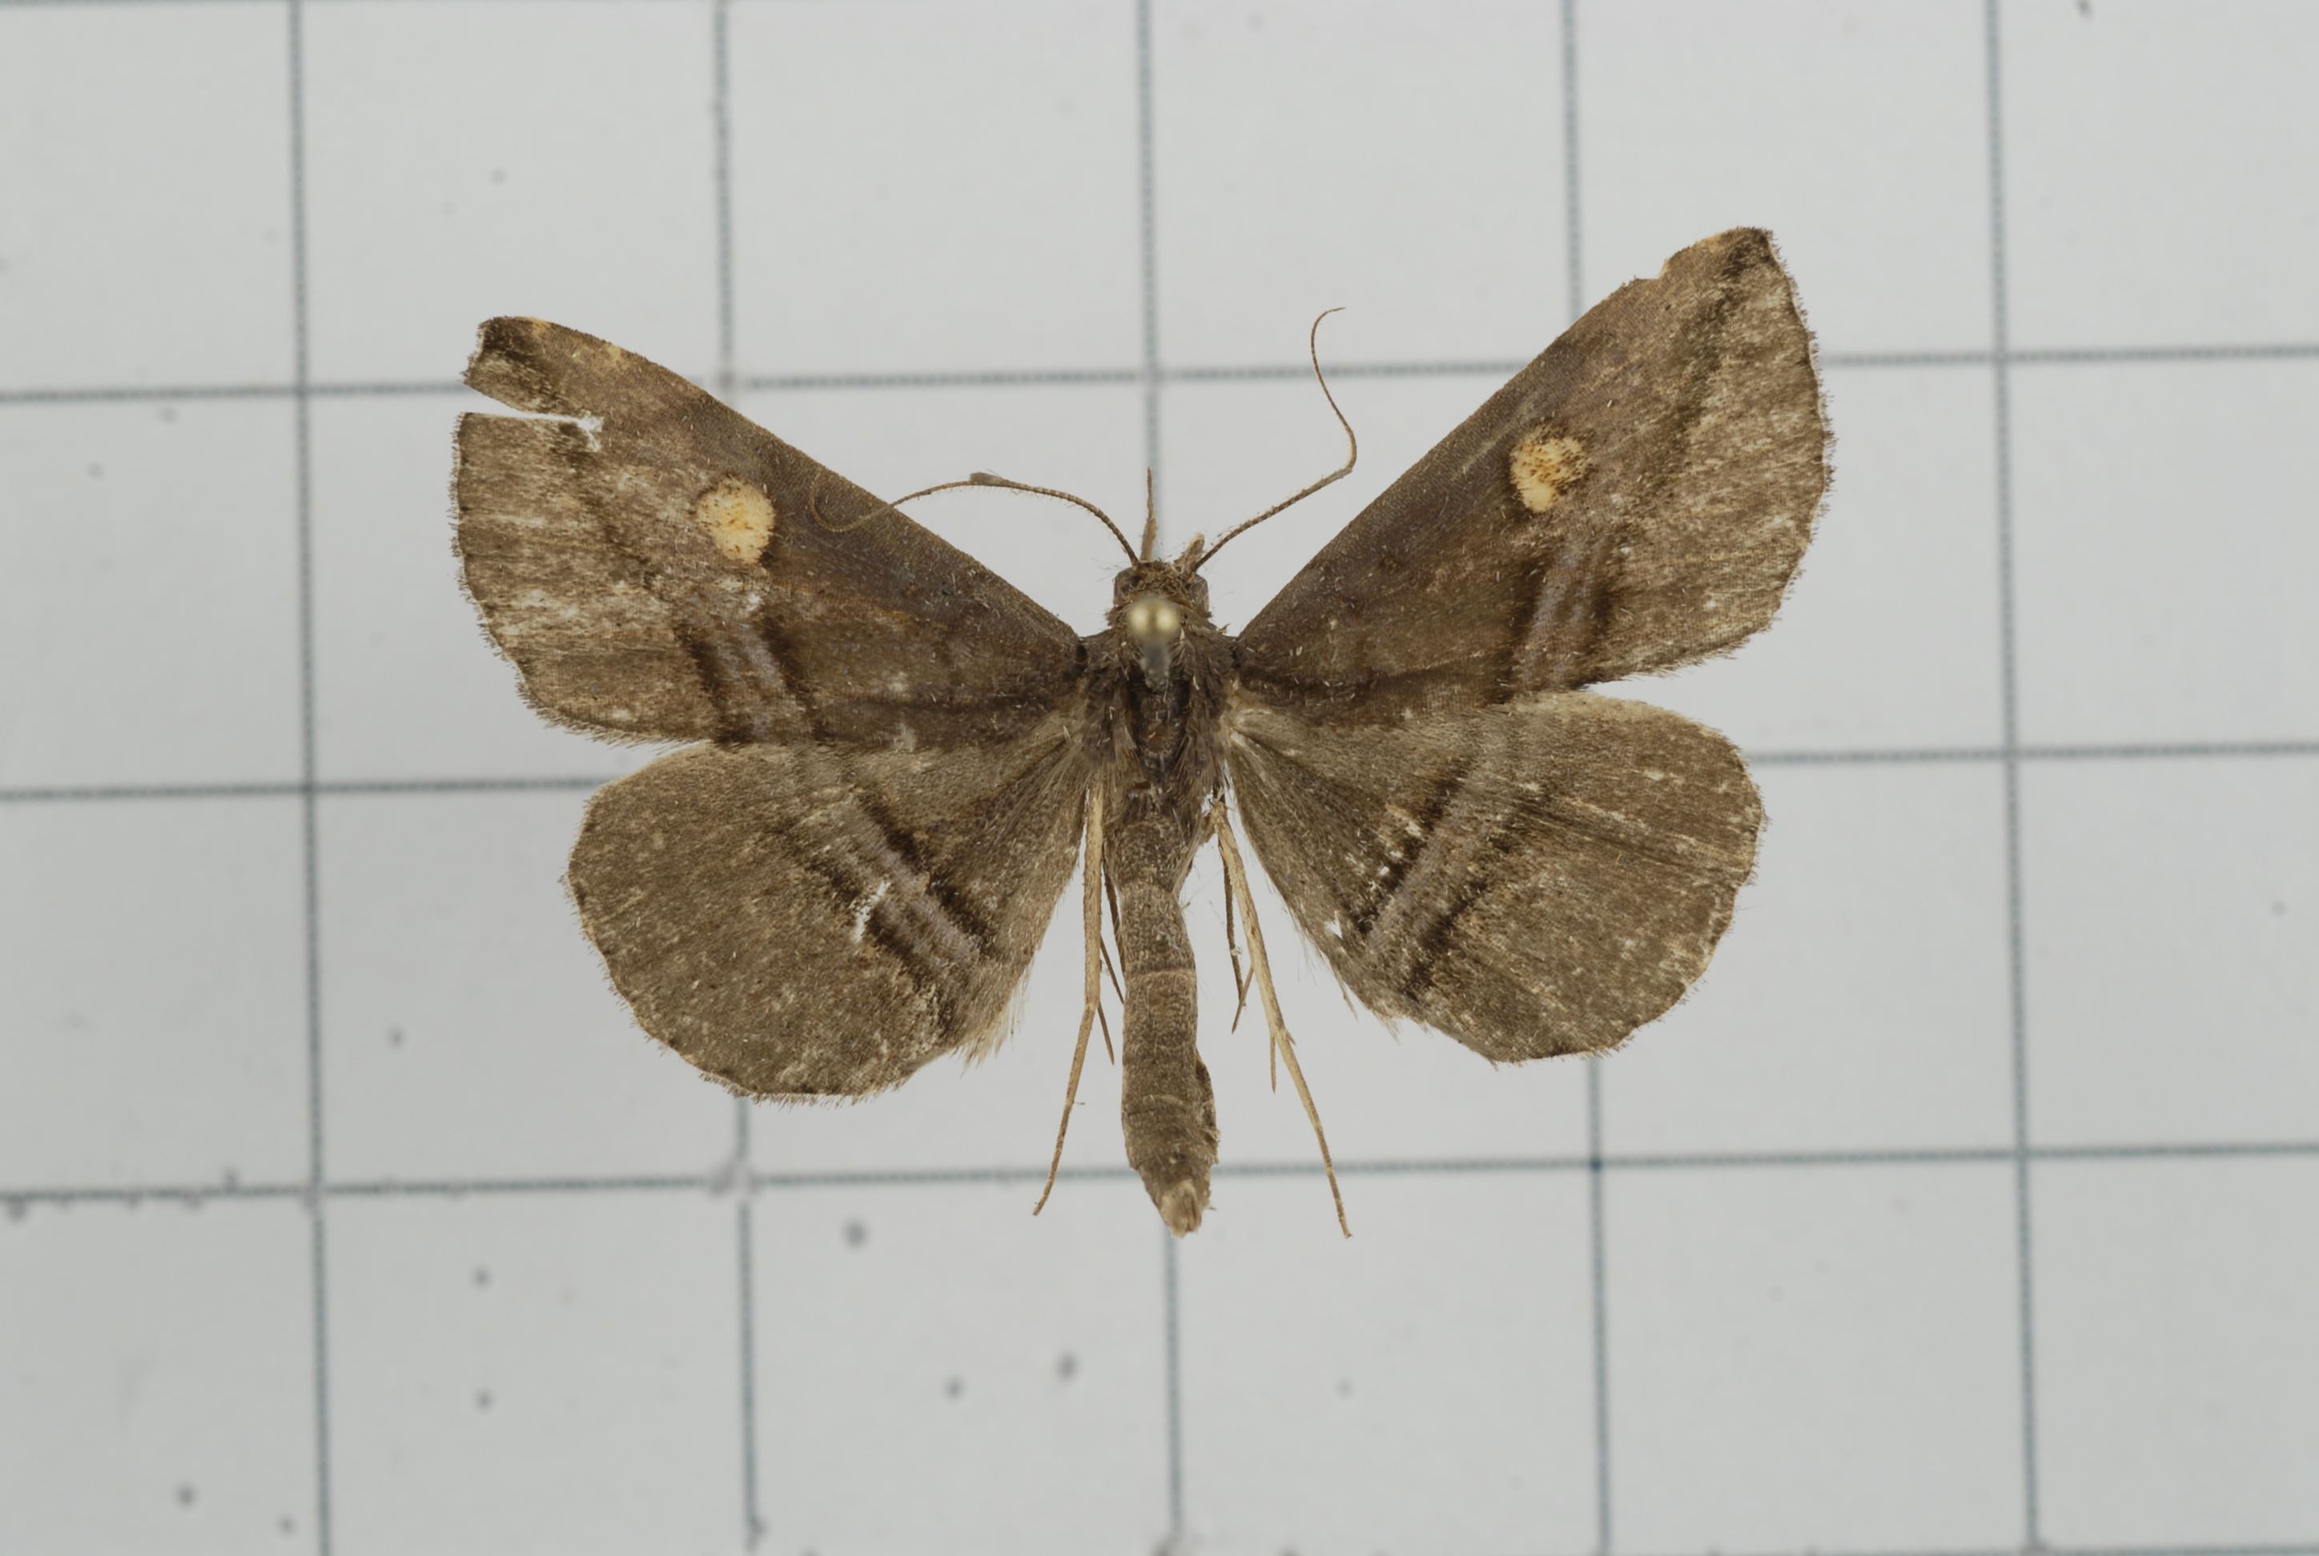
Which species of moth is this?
Hadennia ochreistigma
